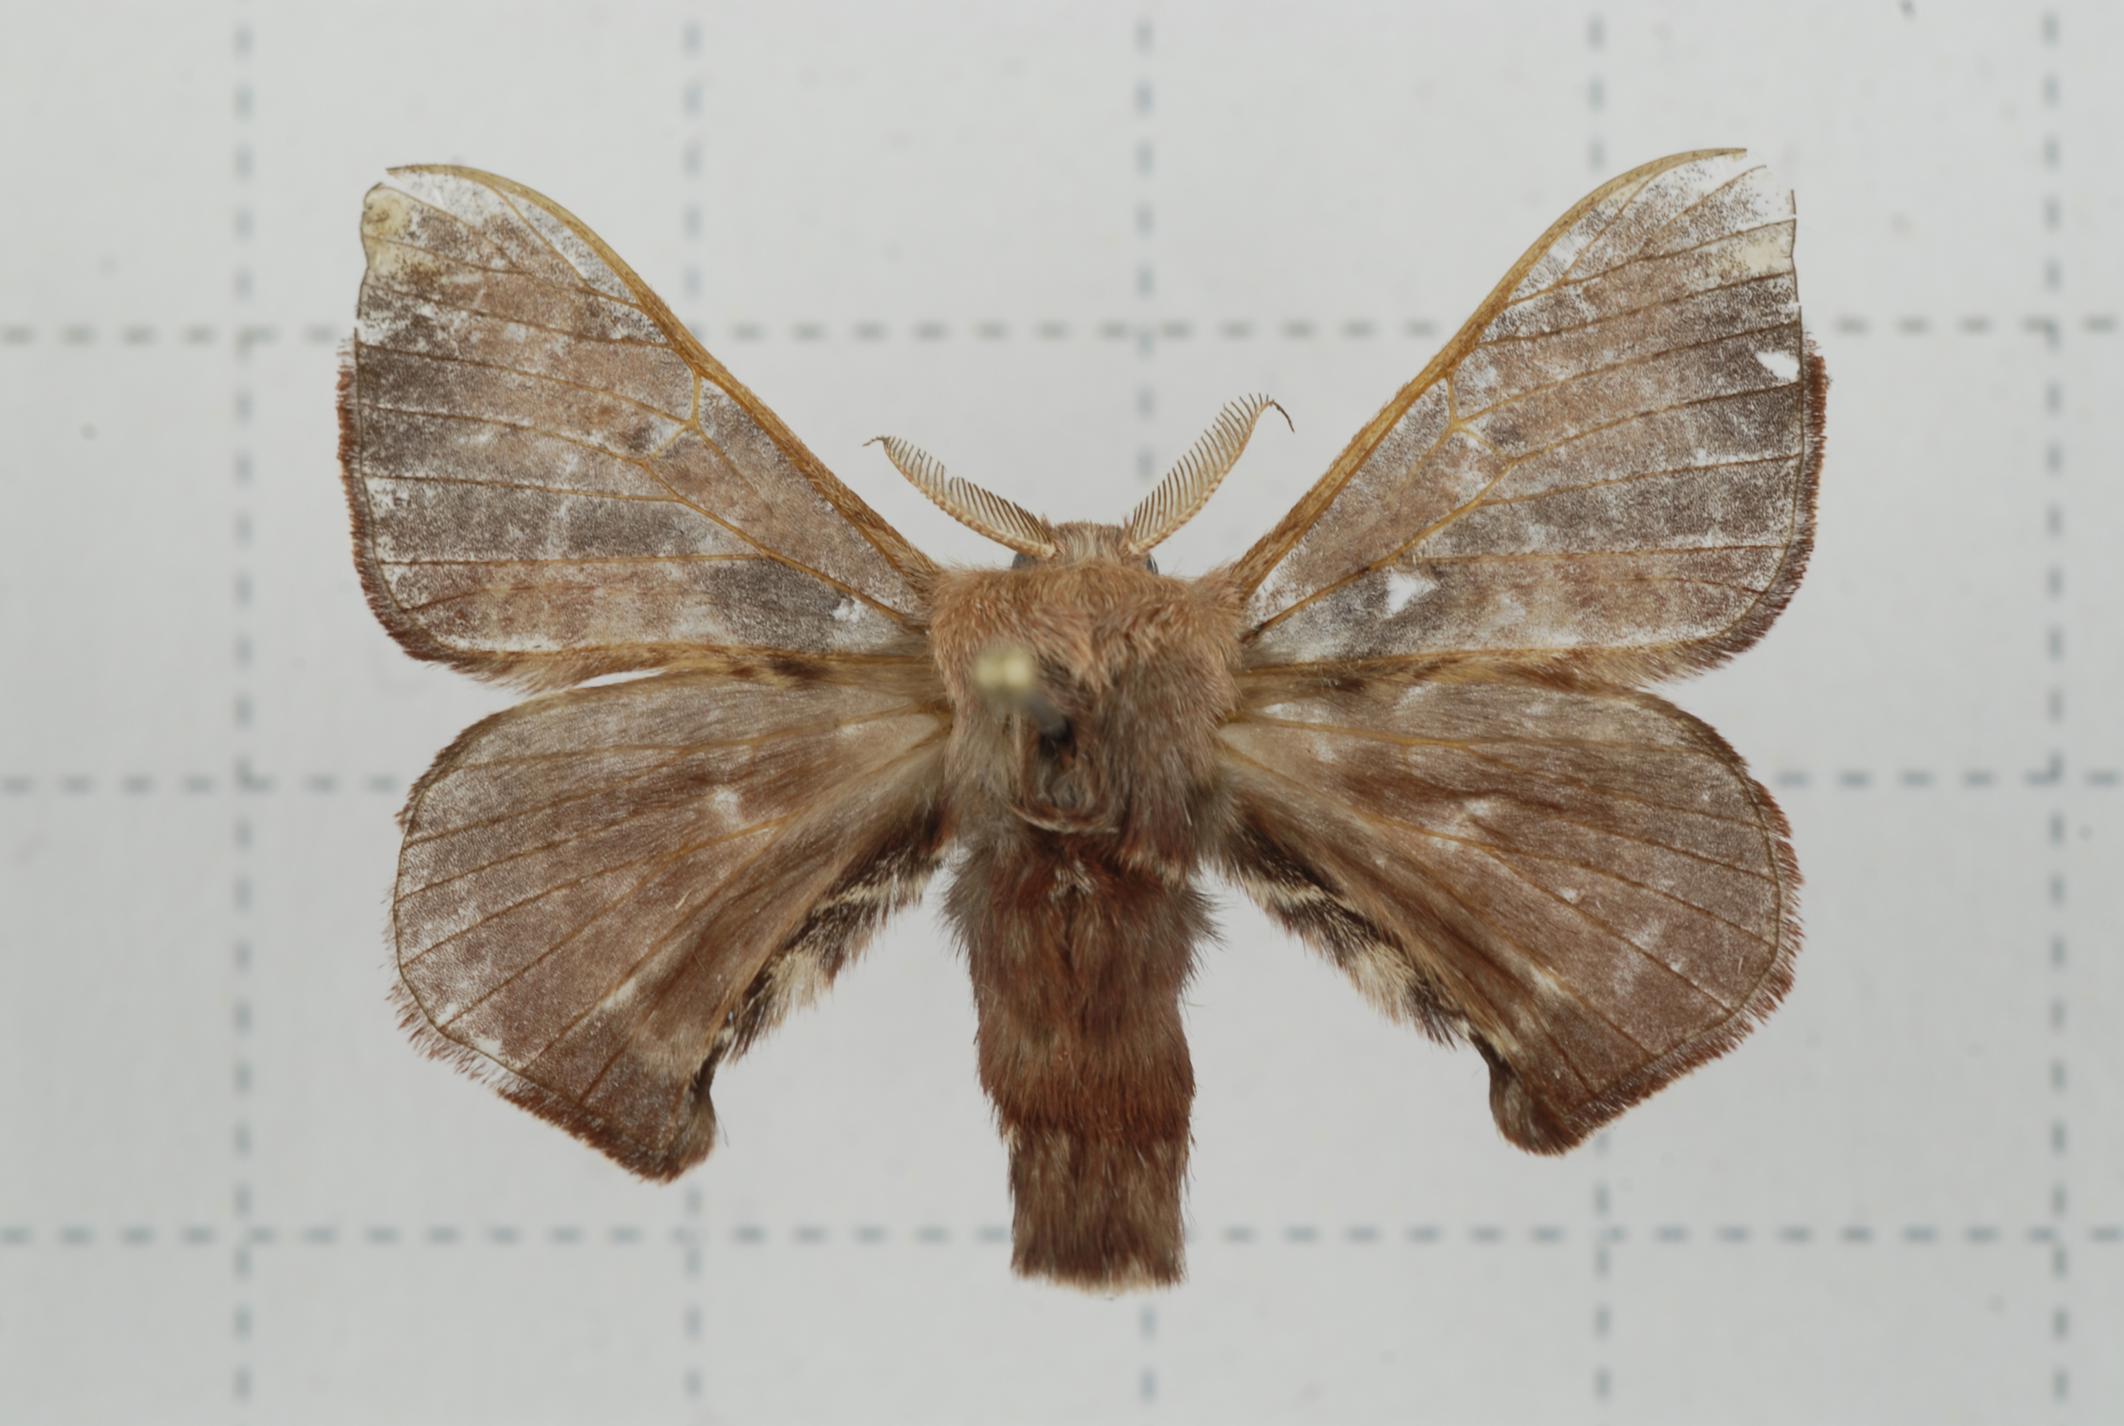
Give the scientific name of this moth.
Triuncina brunnea
